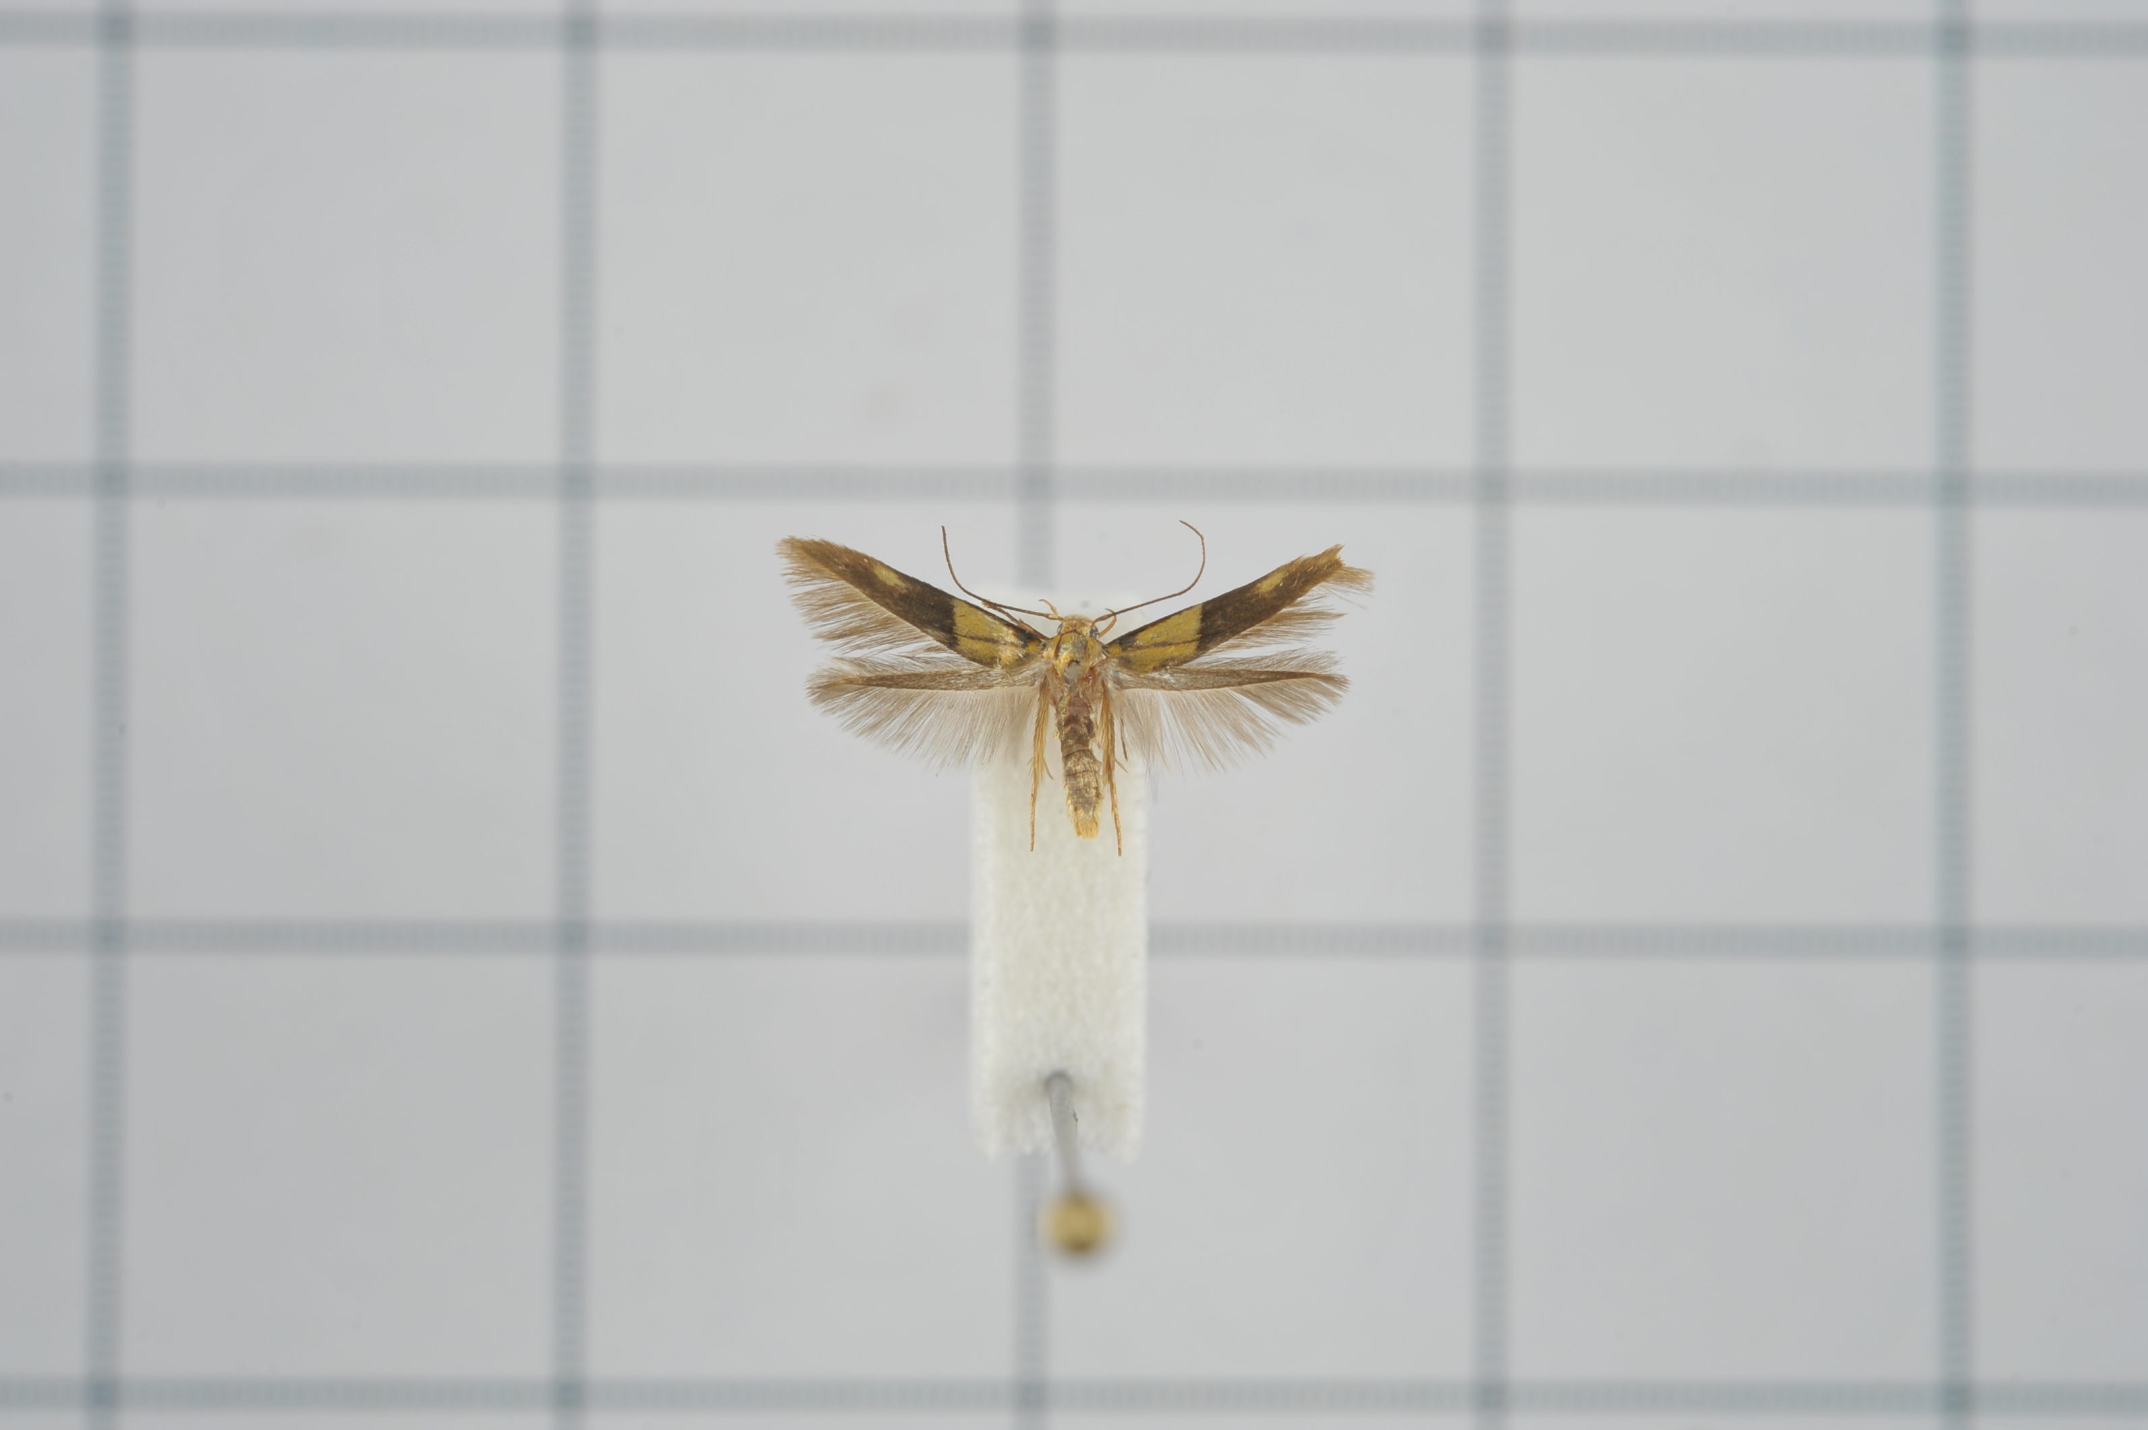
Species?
Stathmopoda auriferella
